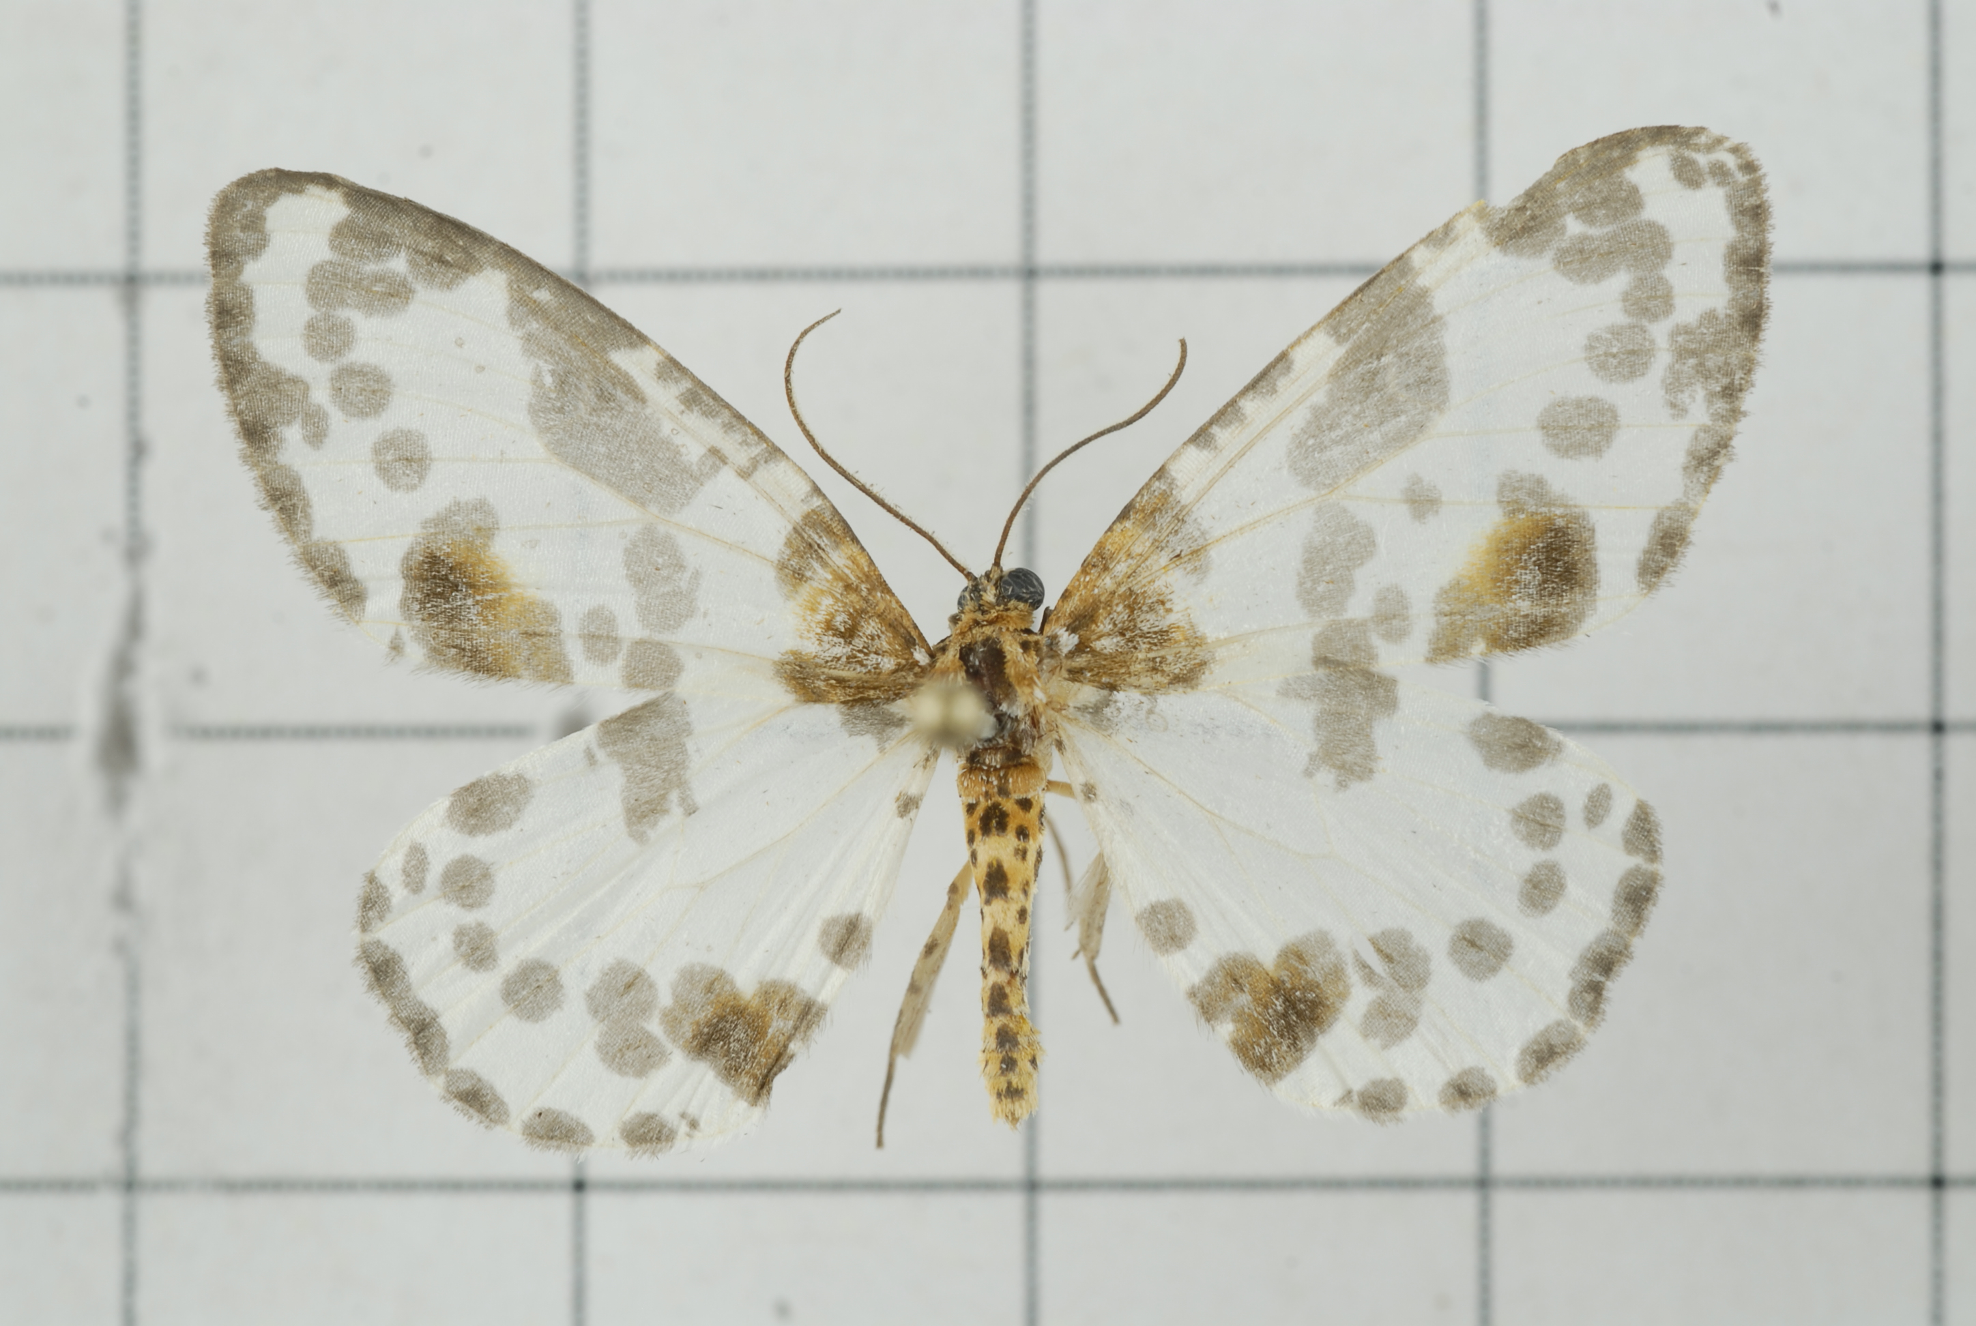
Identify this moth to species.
Abraxas suspecta
